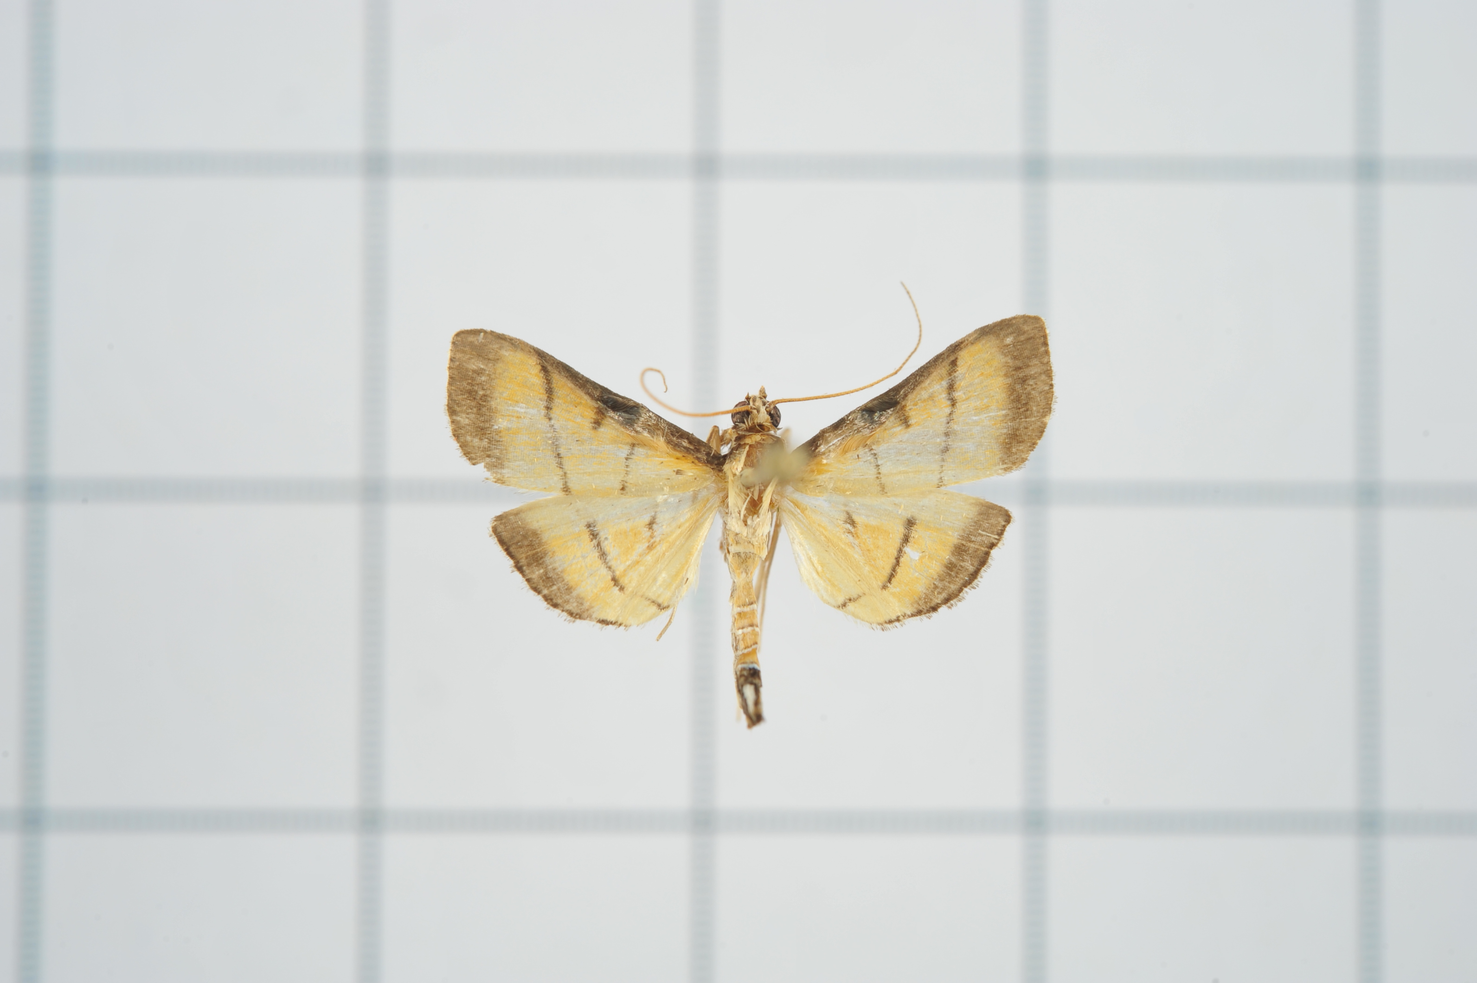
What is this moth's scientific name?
Cnaphalocrocis medinalis
